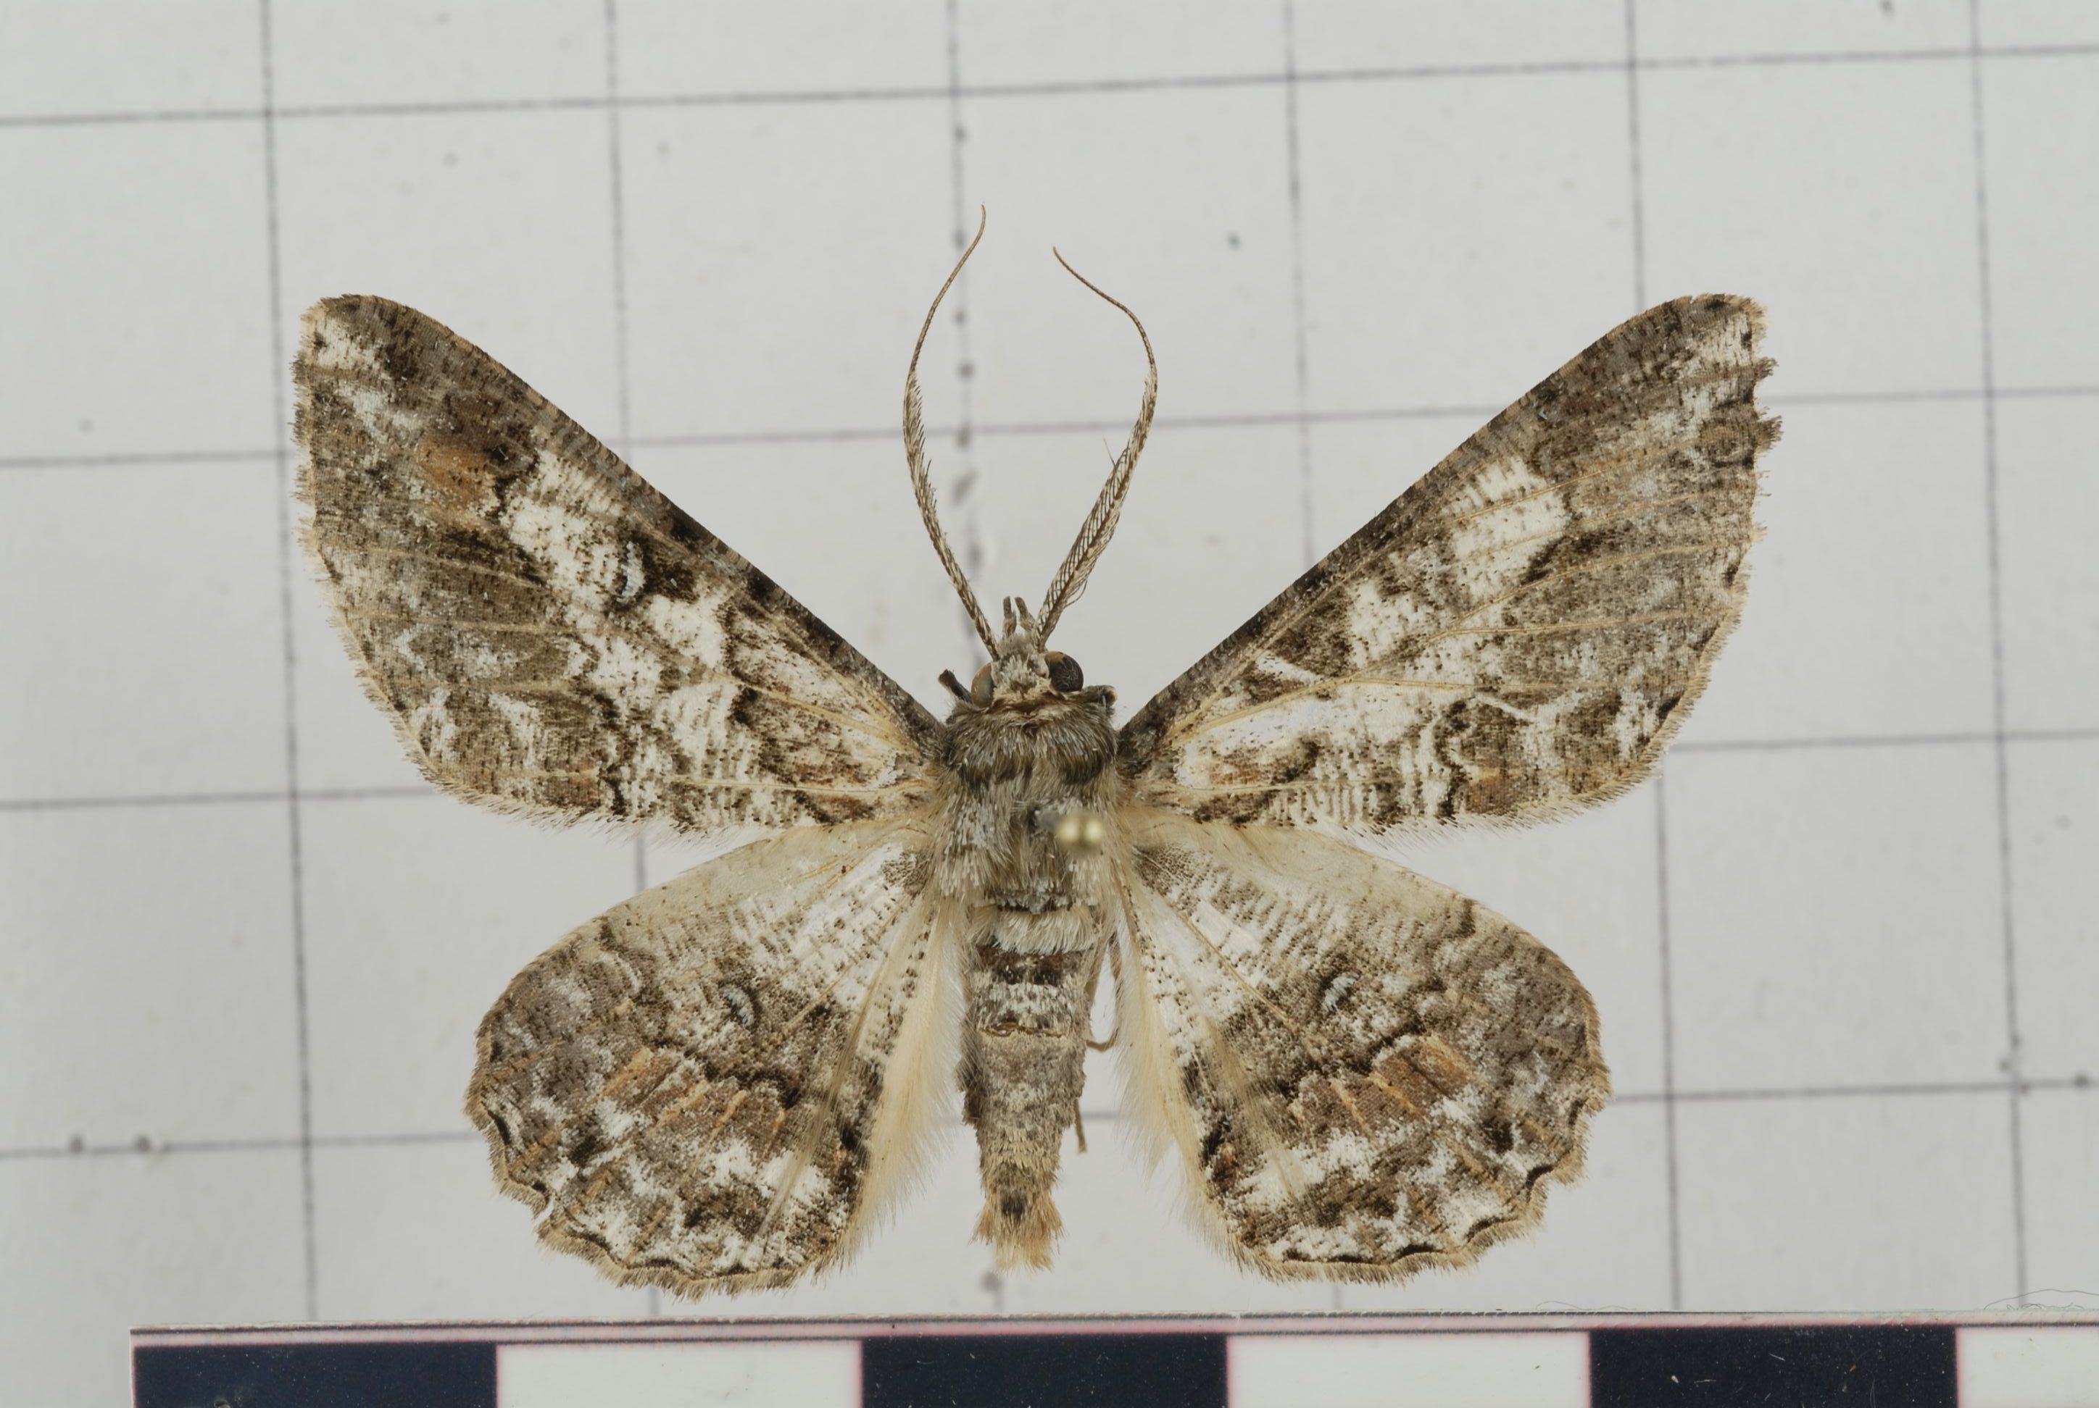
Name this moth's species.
Cleora fraterna
